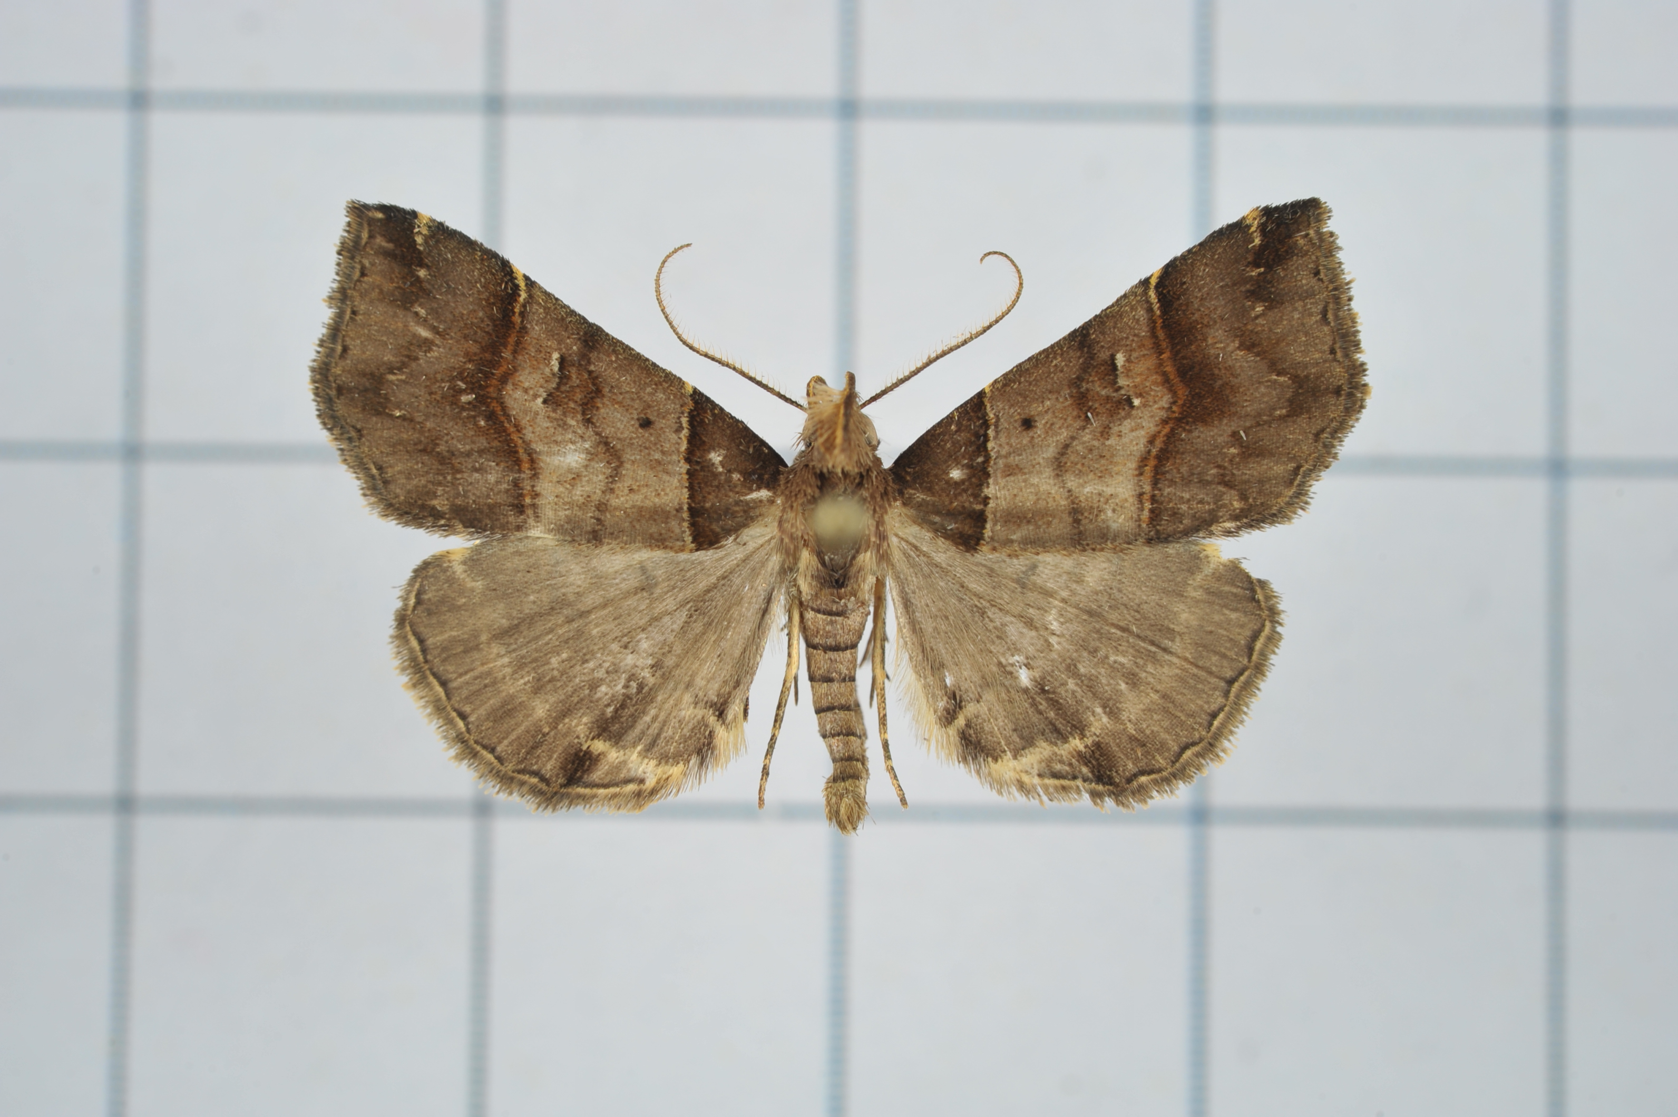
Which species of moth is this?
Bertula kosemponica
